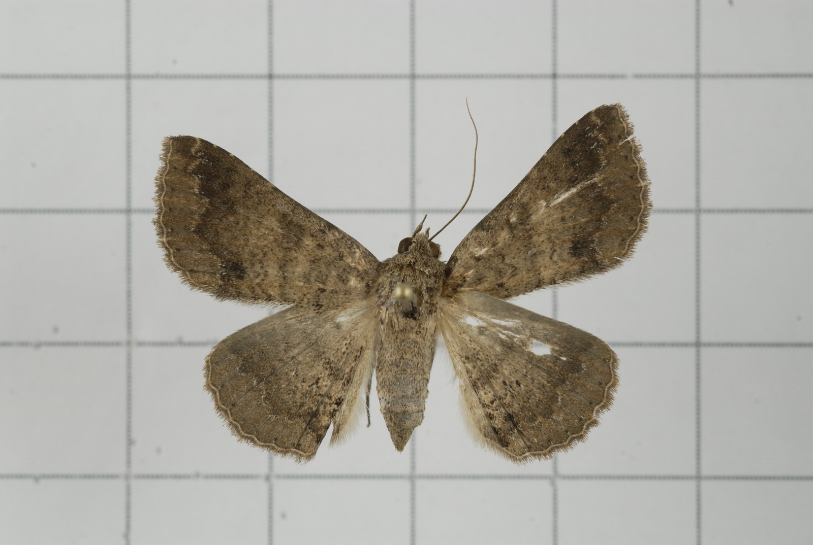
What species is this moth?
Ericeia inangulata inangulata
